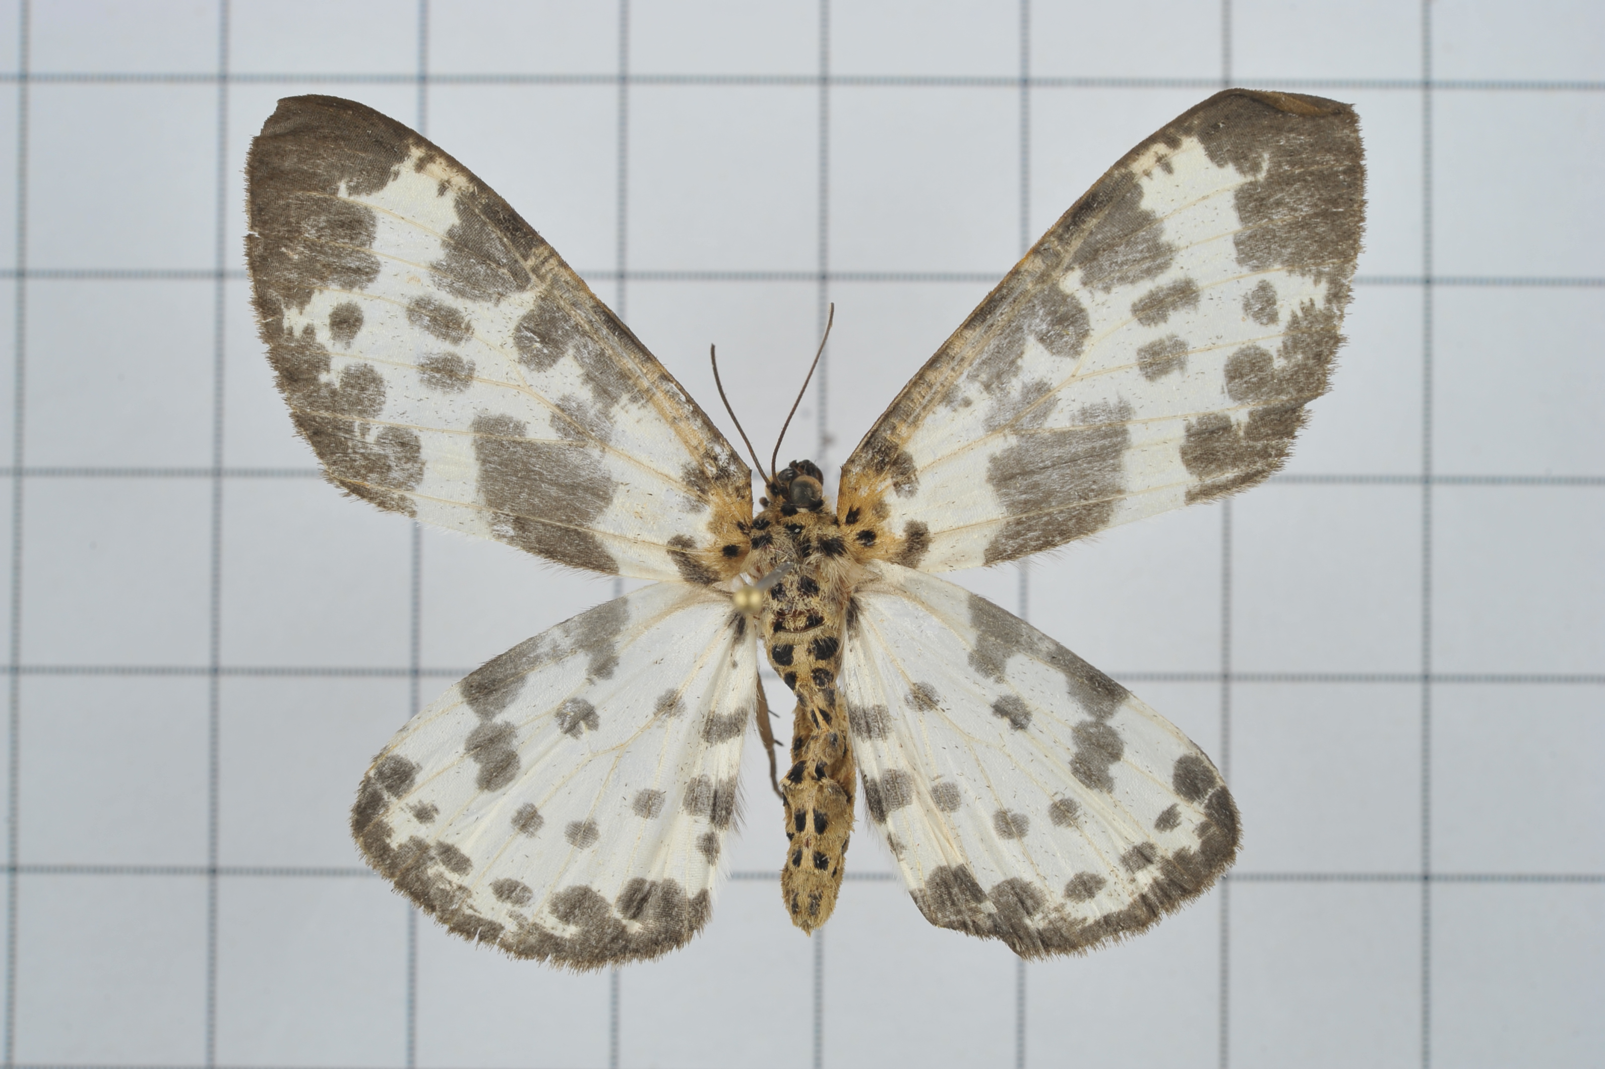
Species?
Percnia longitermen
